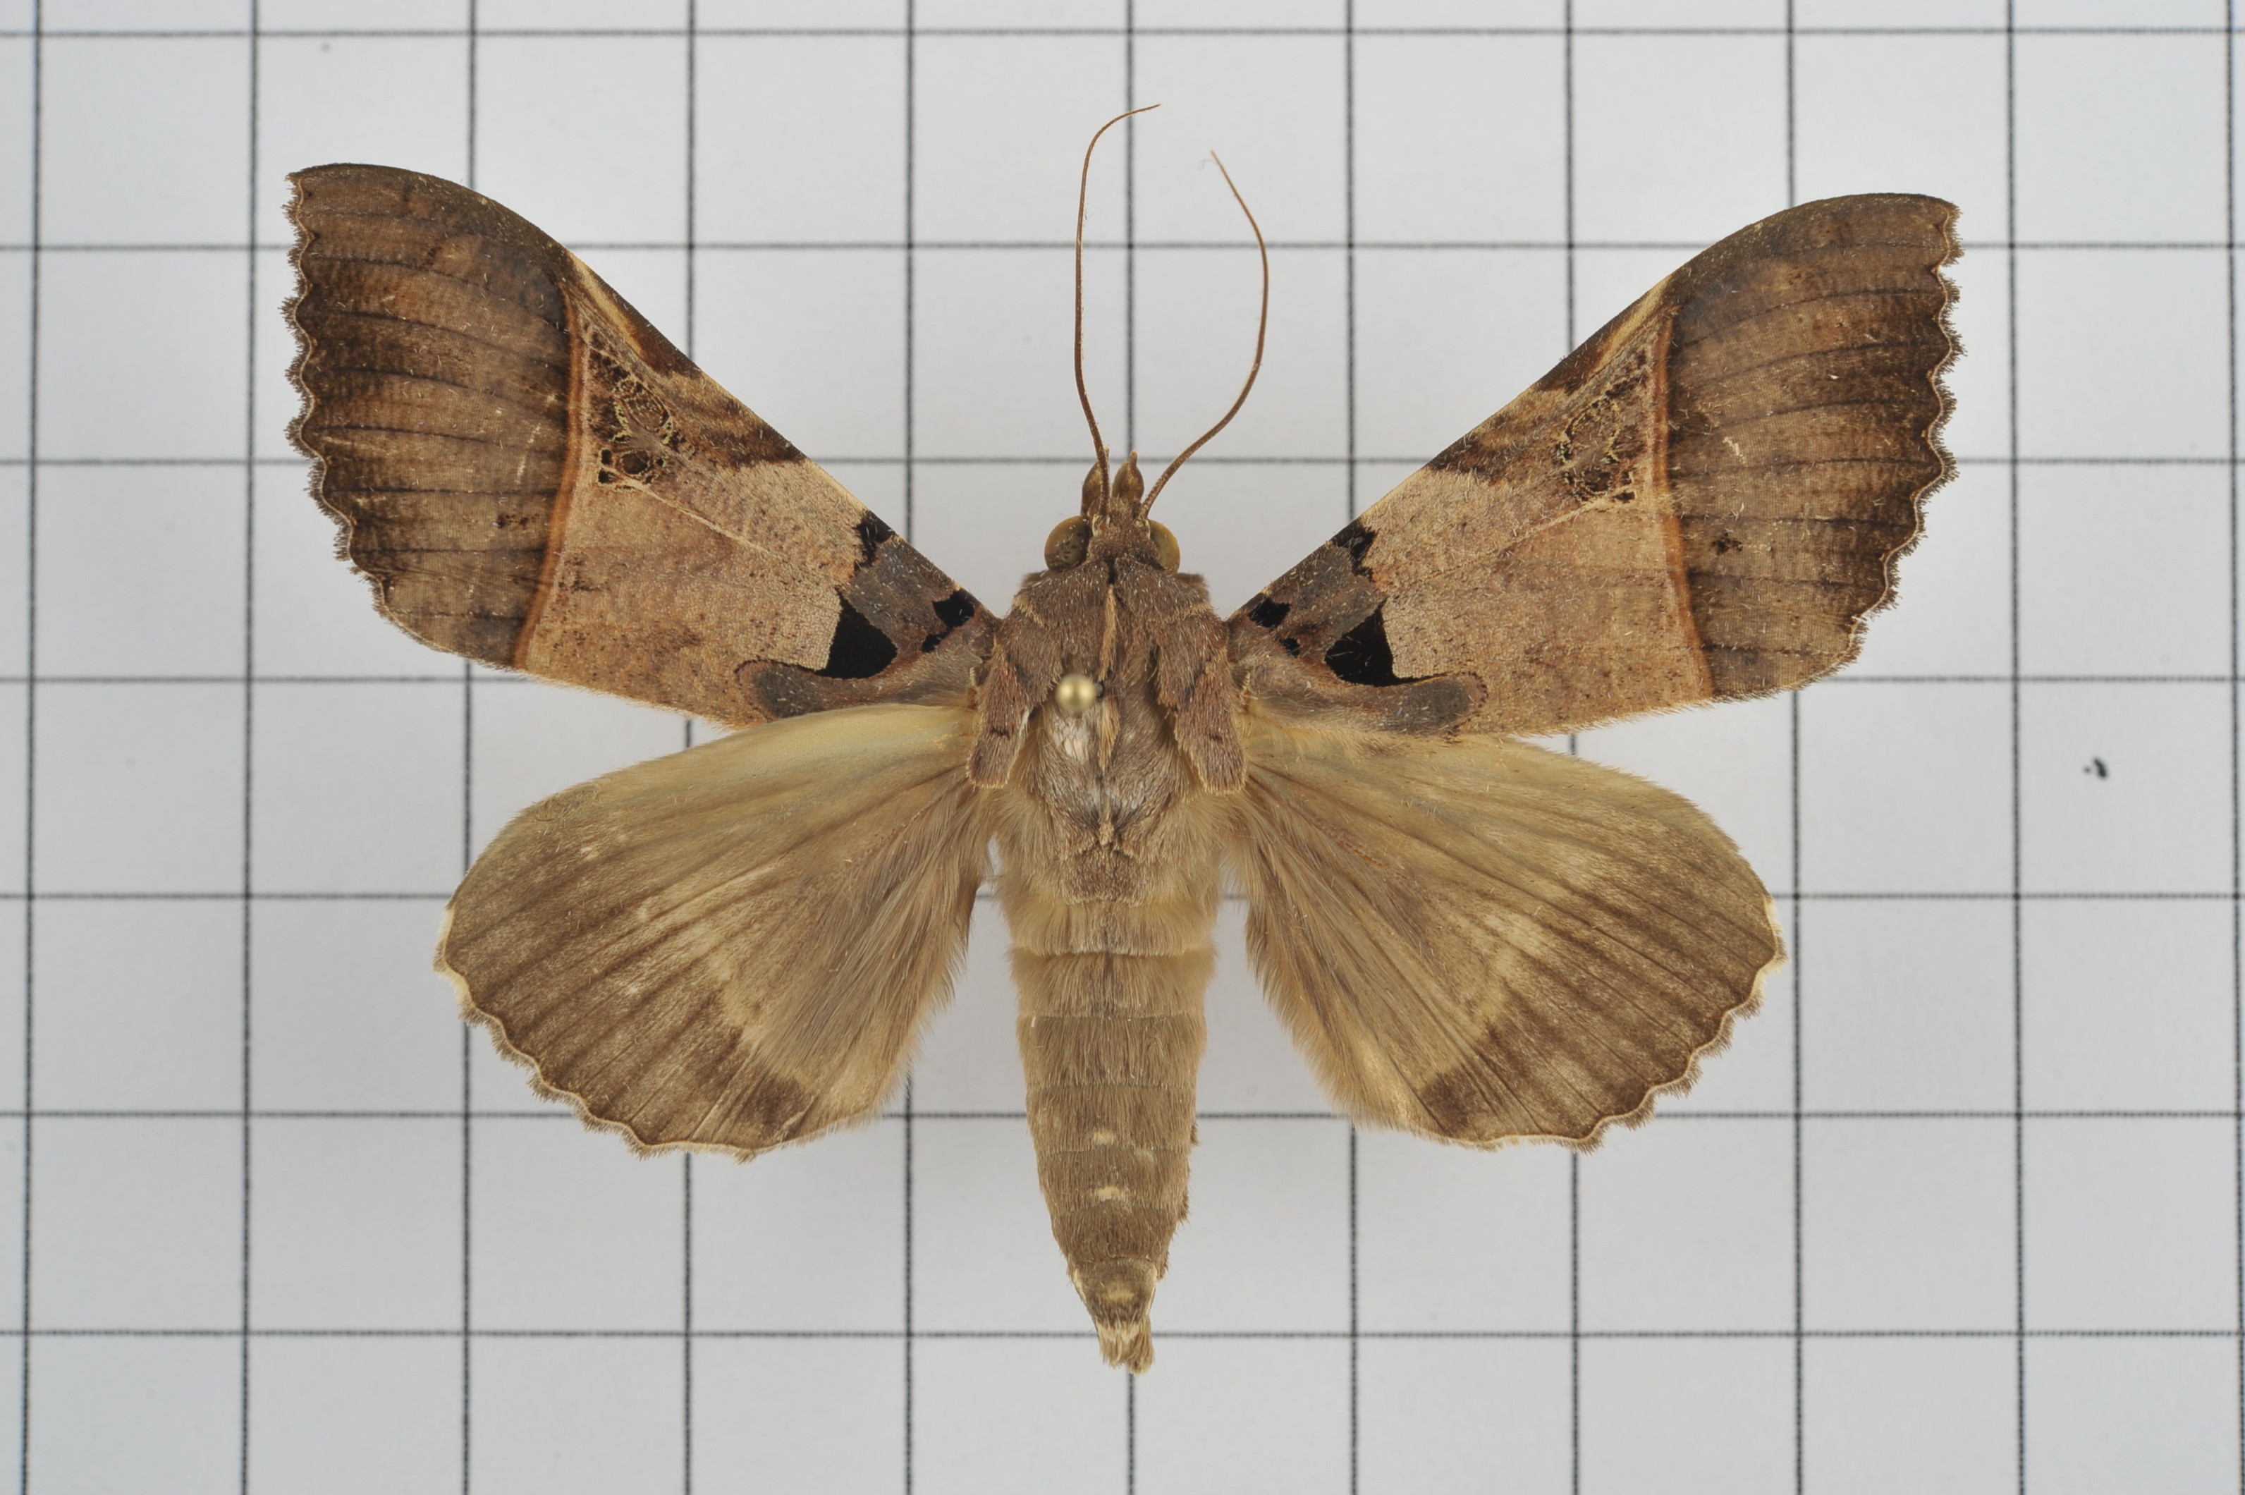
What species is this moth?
Serrodes campana
